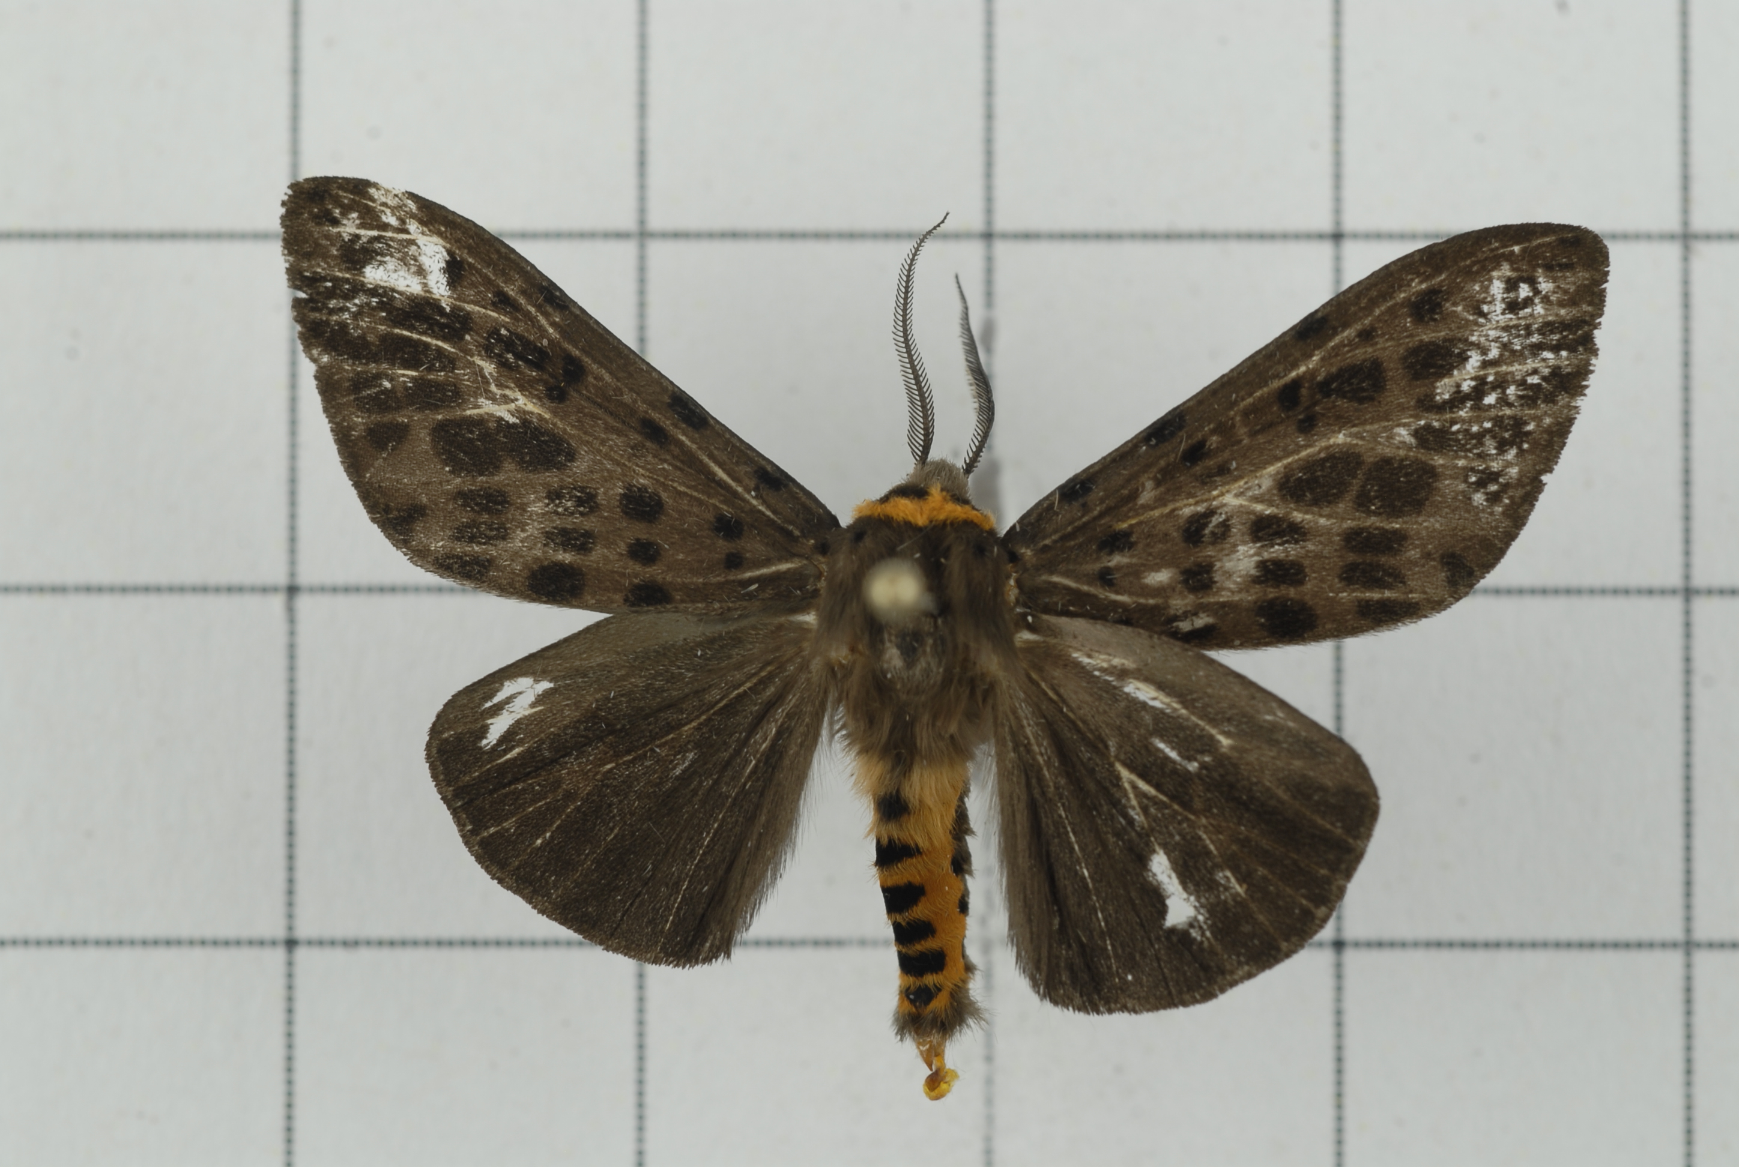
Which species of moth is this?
Lemyra imparilis
